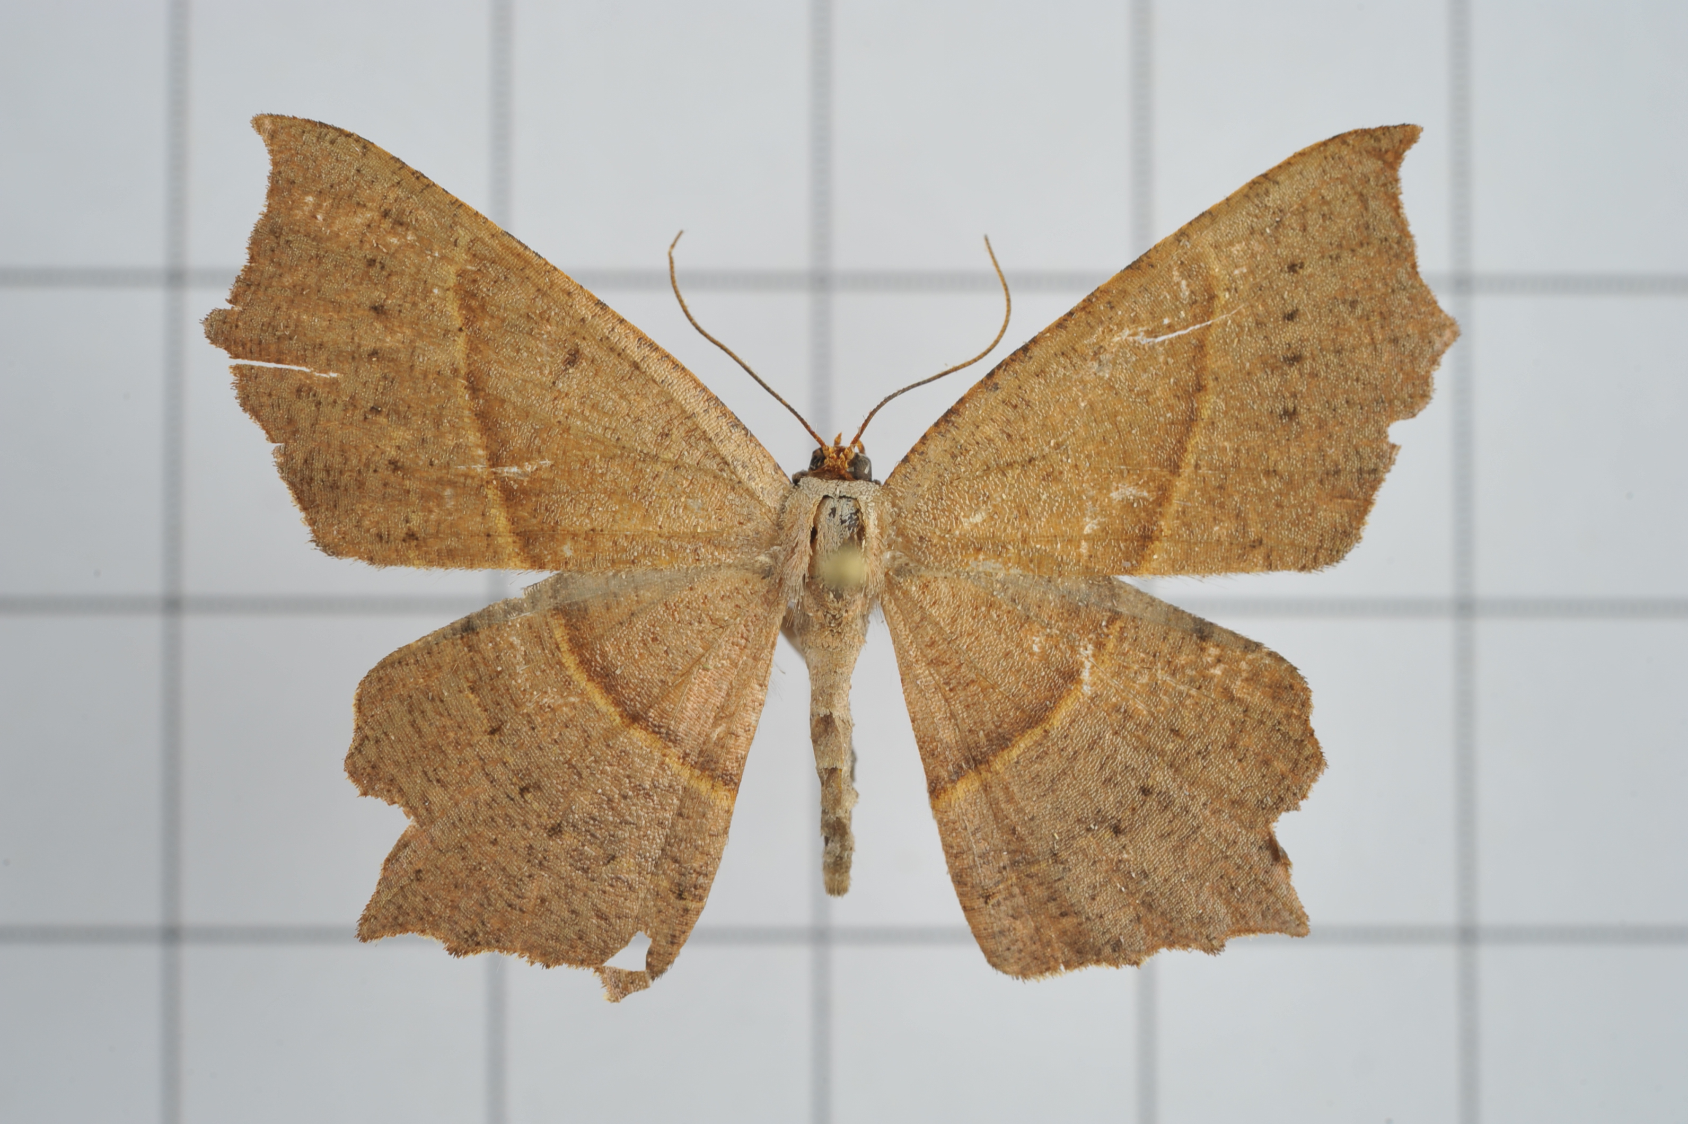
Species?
Danala lilacina
